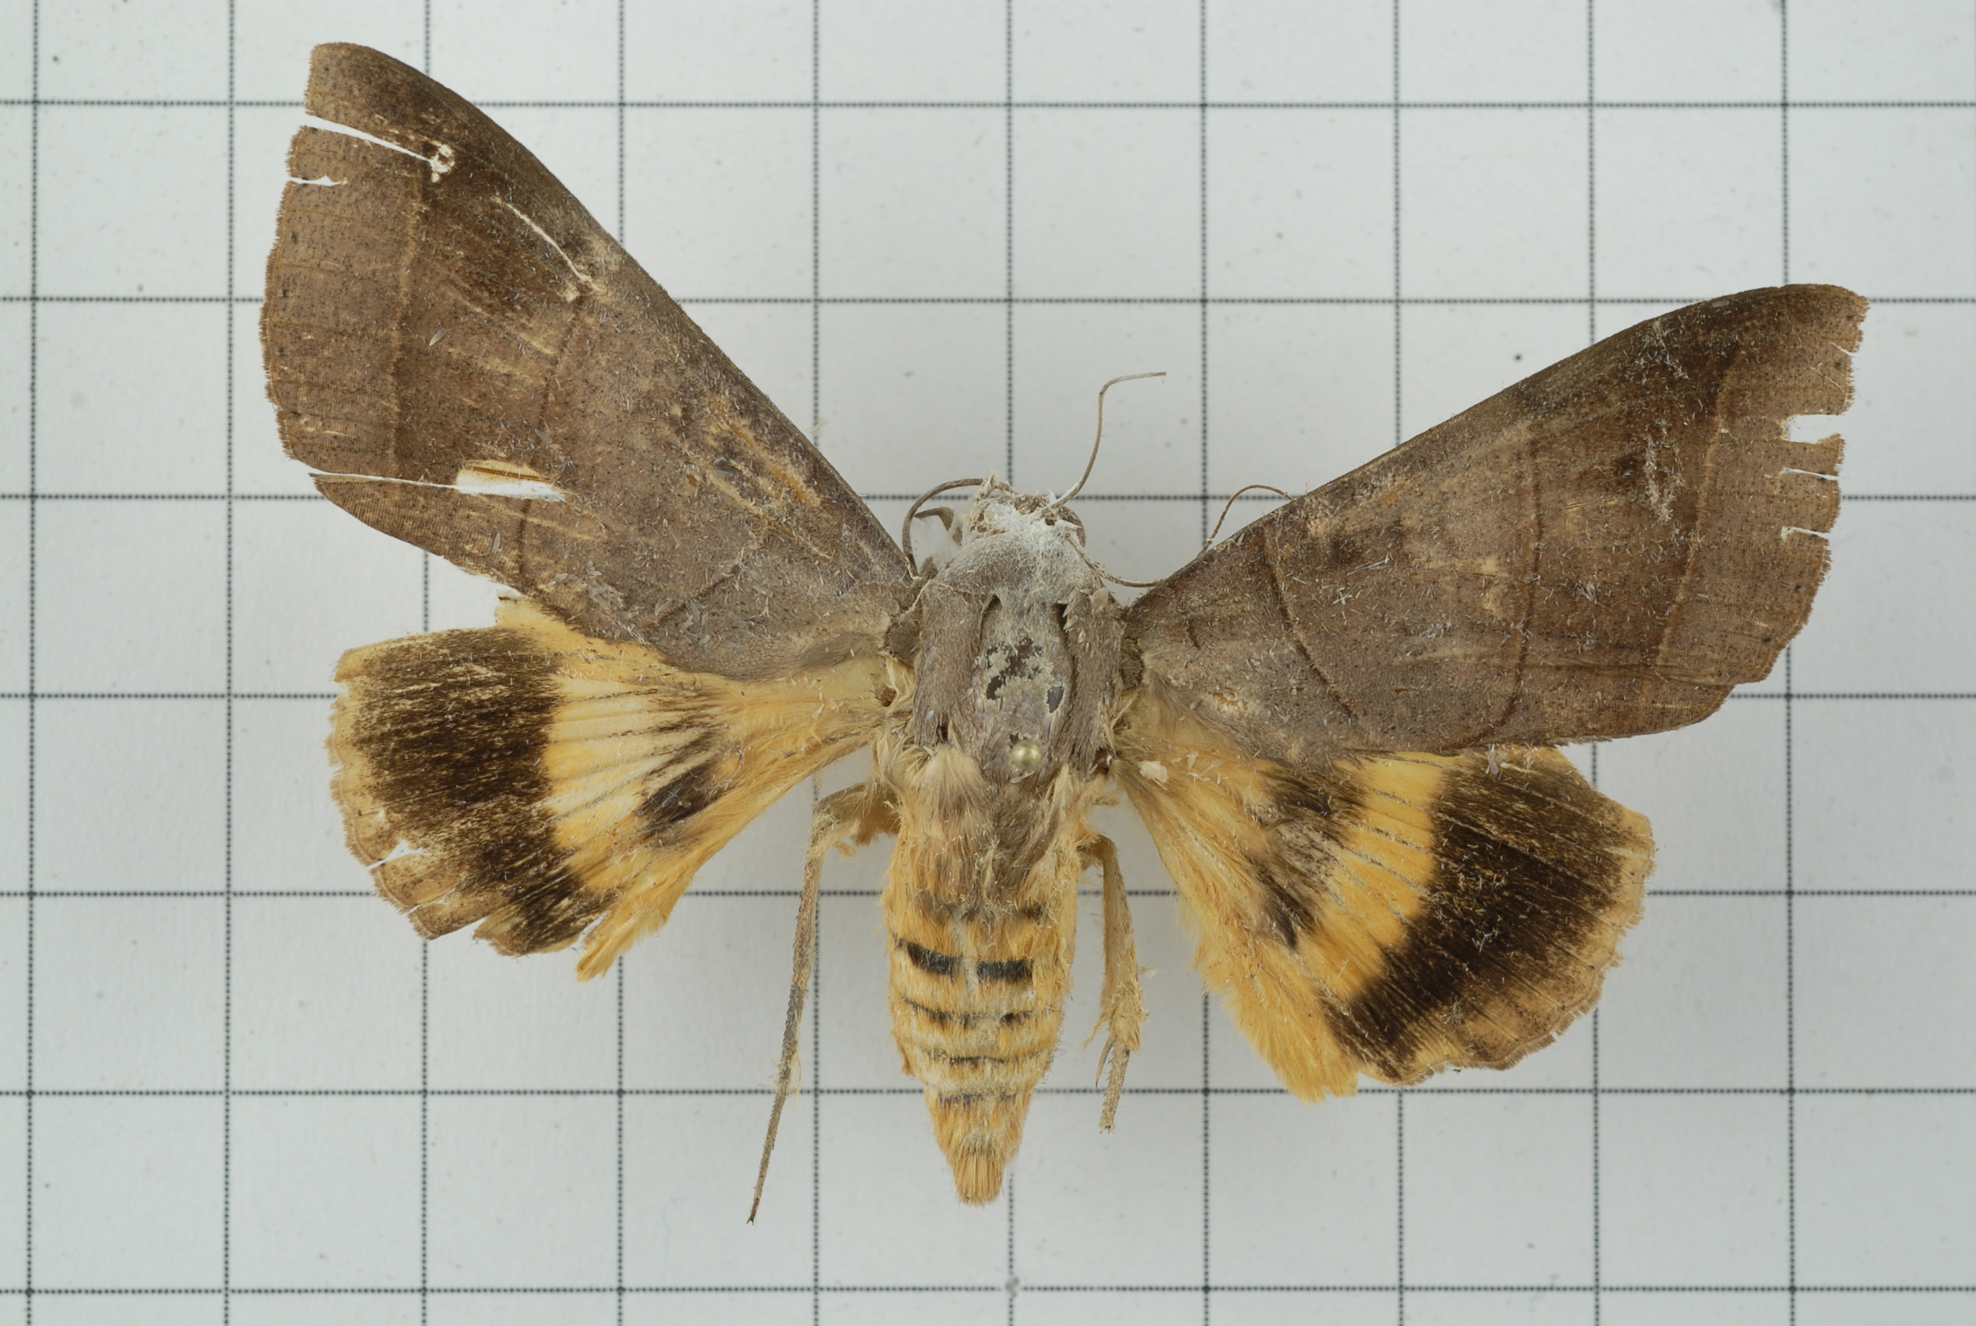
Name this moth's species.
Thyas coronata
